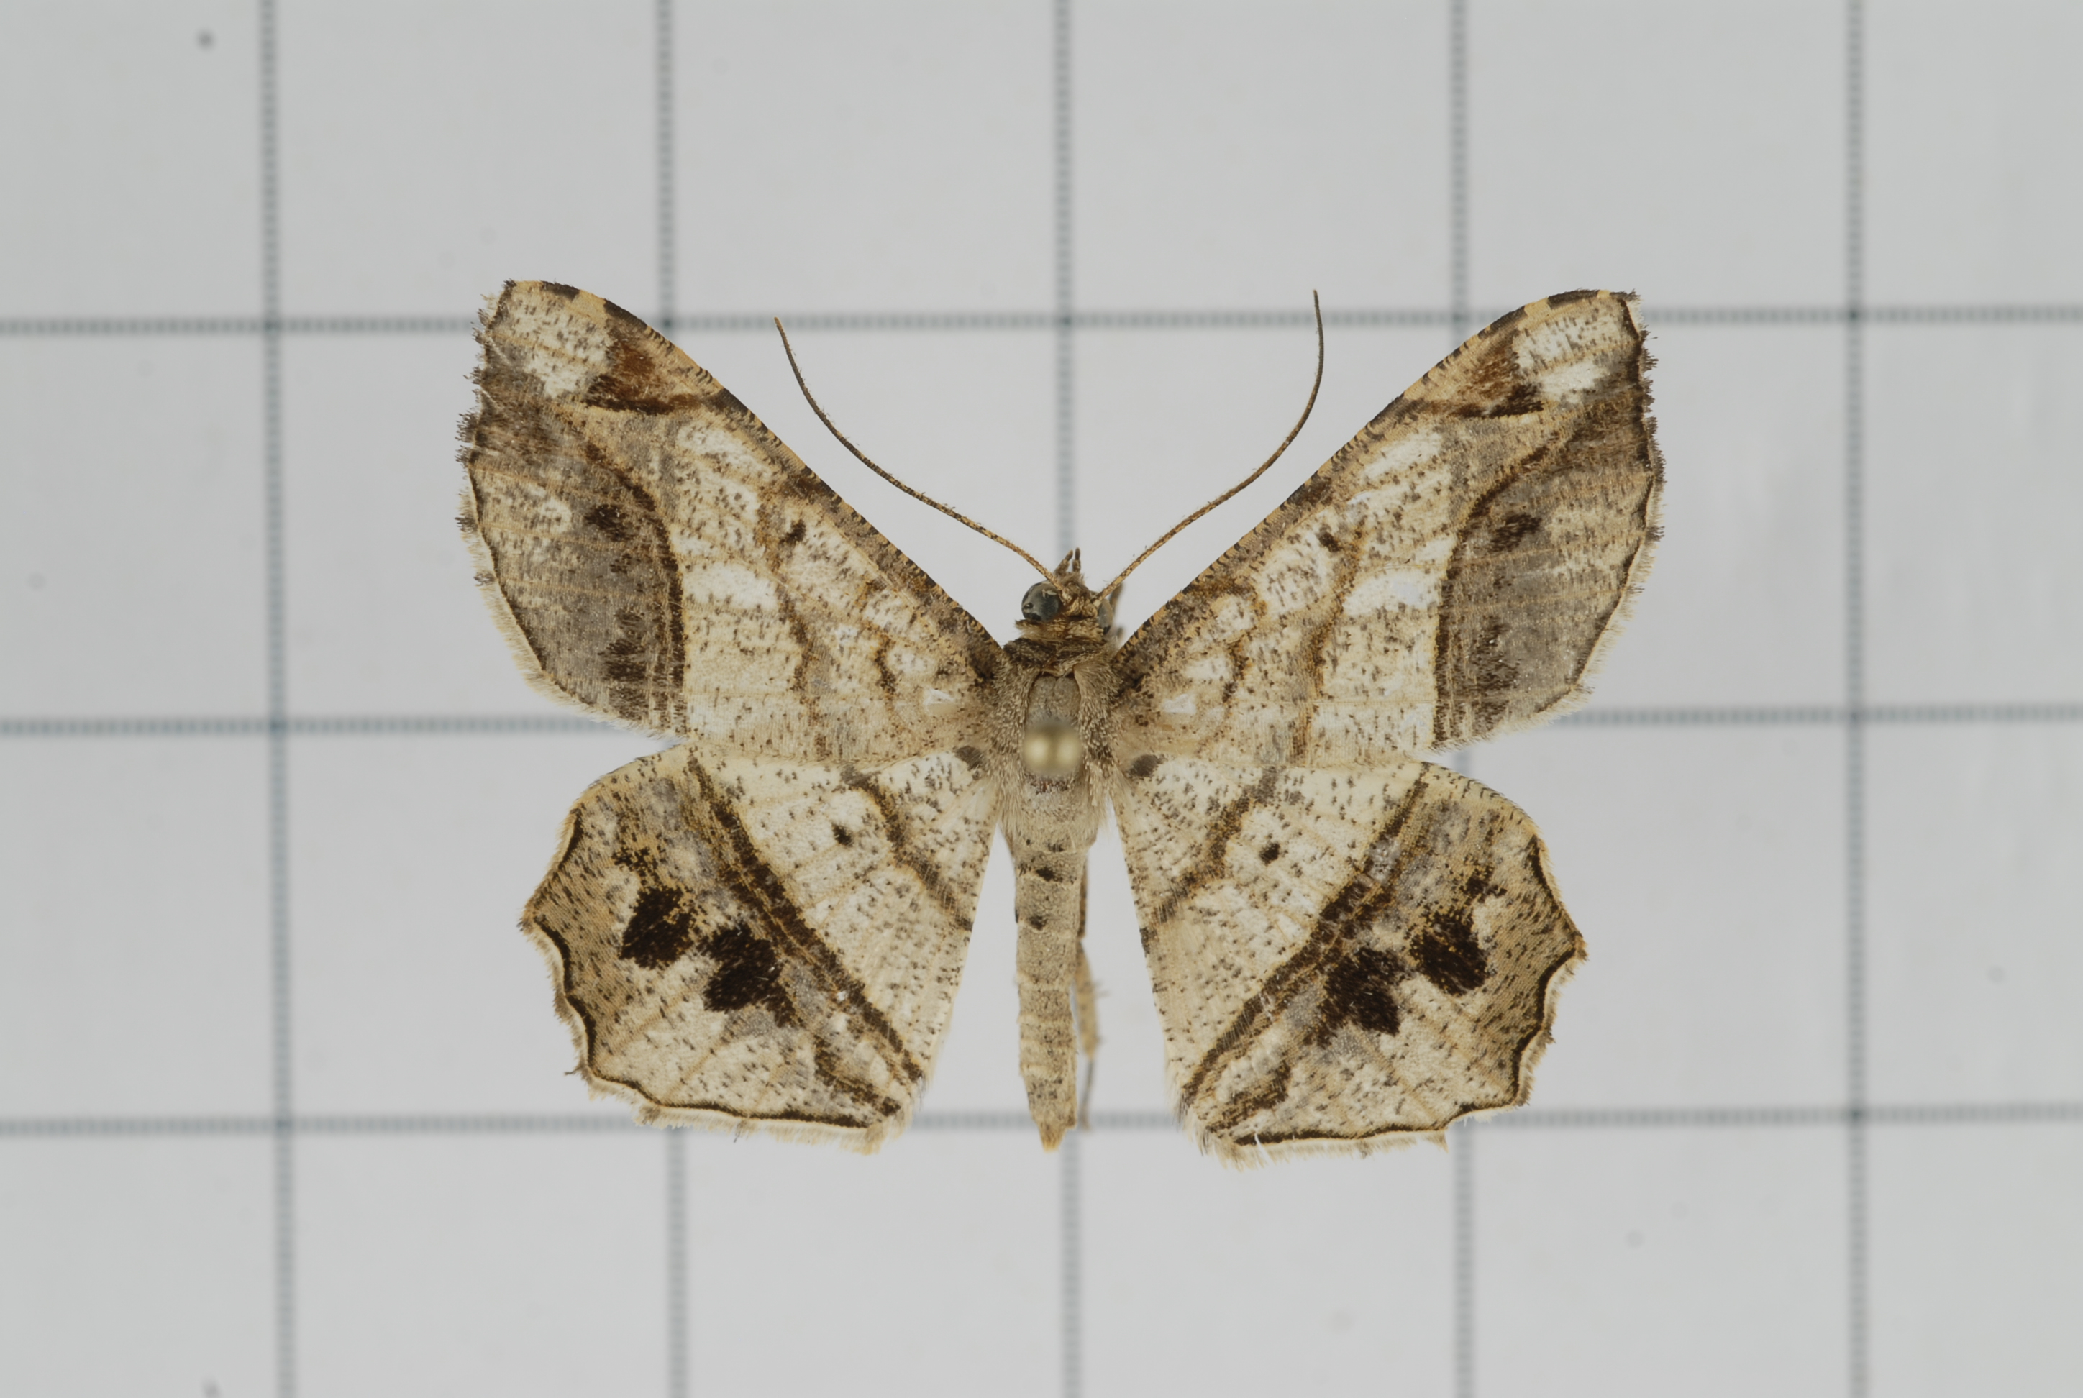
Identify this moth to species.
Chiasmia intermediaria
